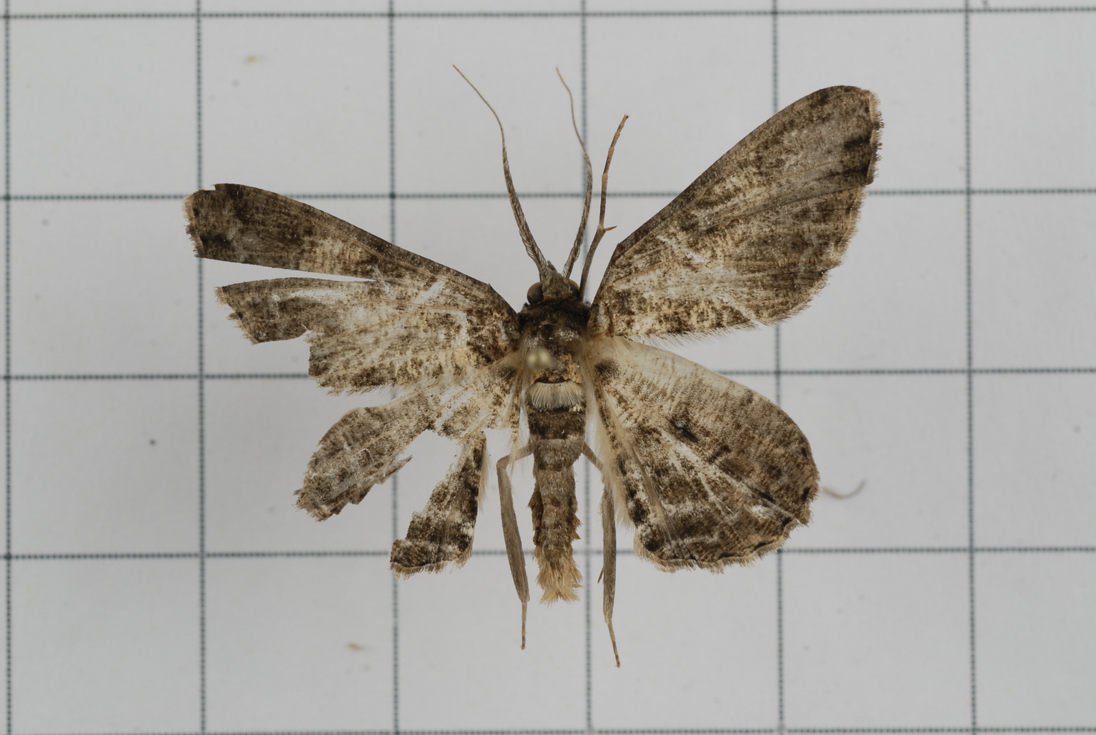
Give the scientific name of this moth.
Cleora alienaria
